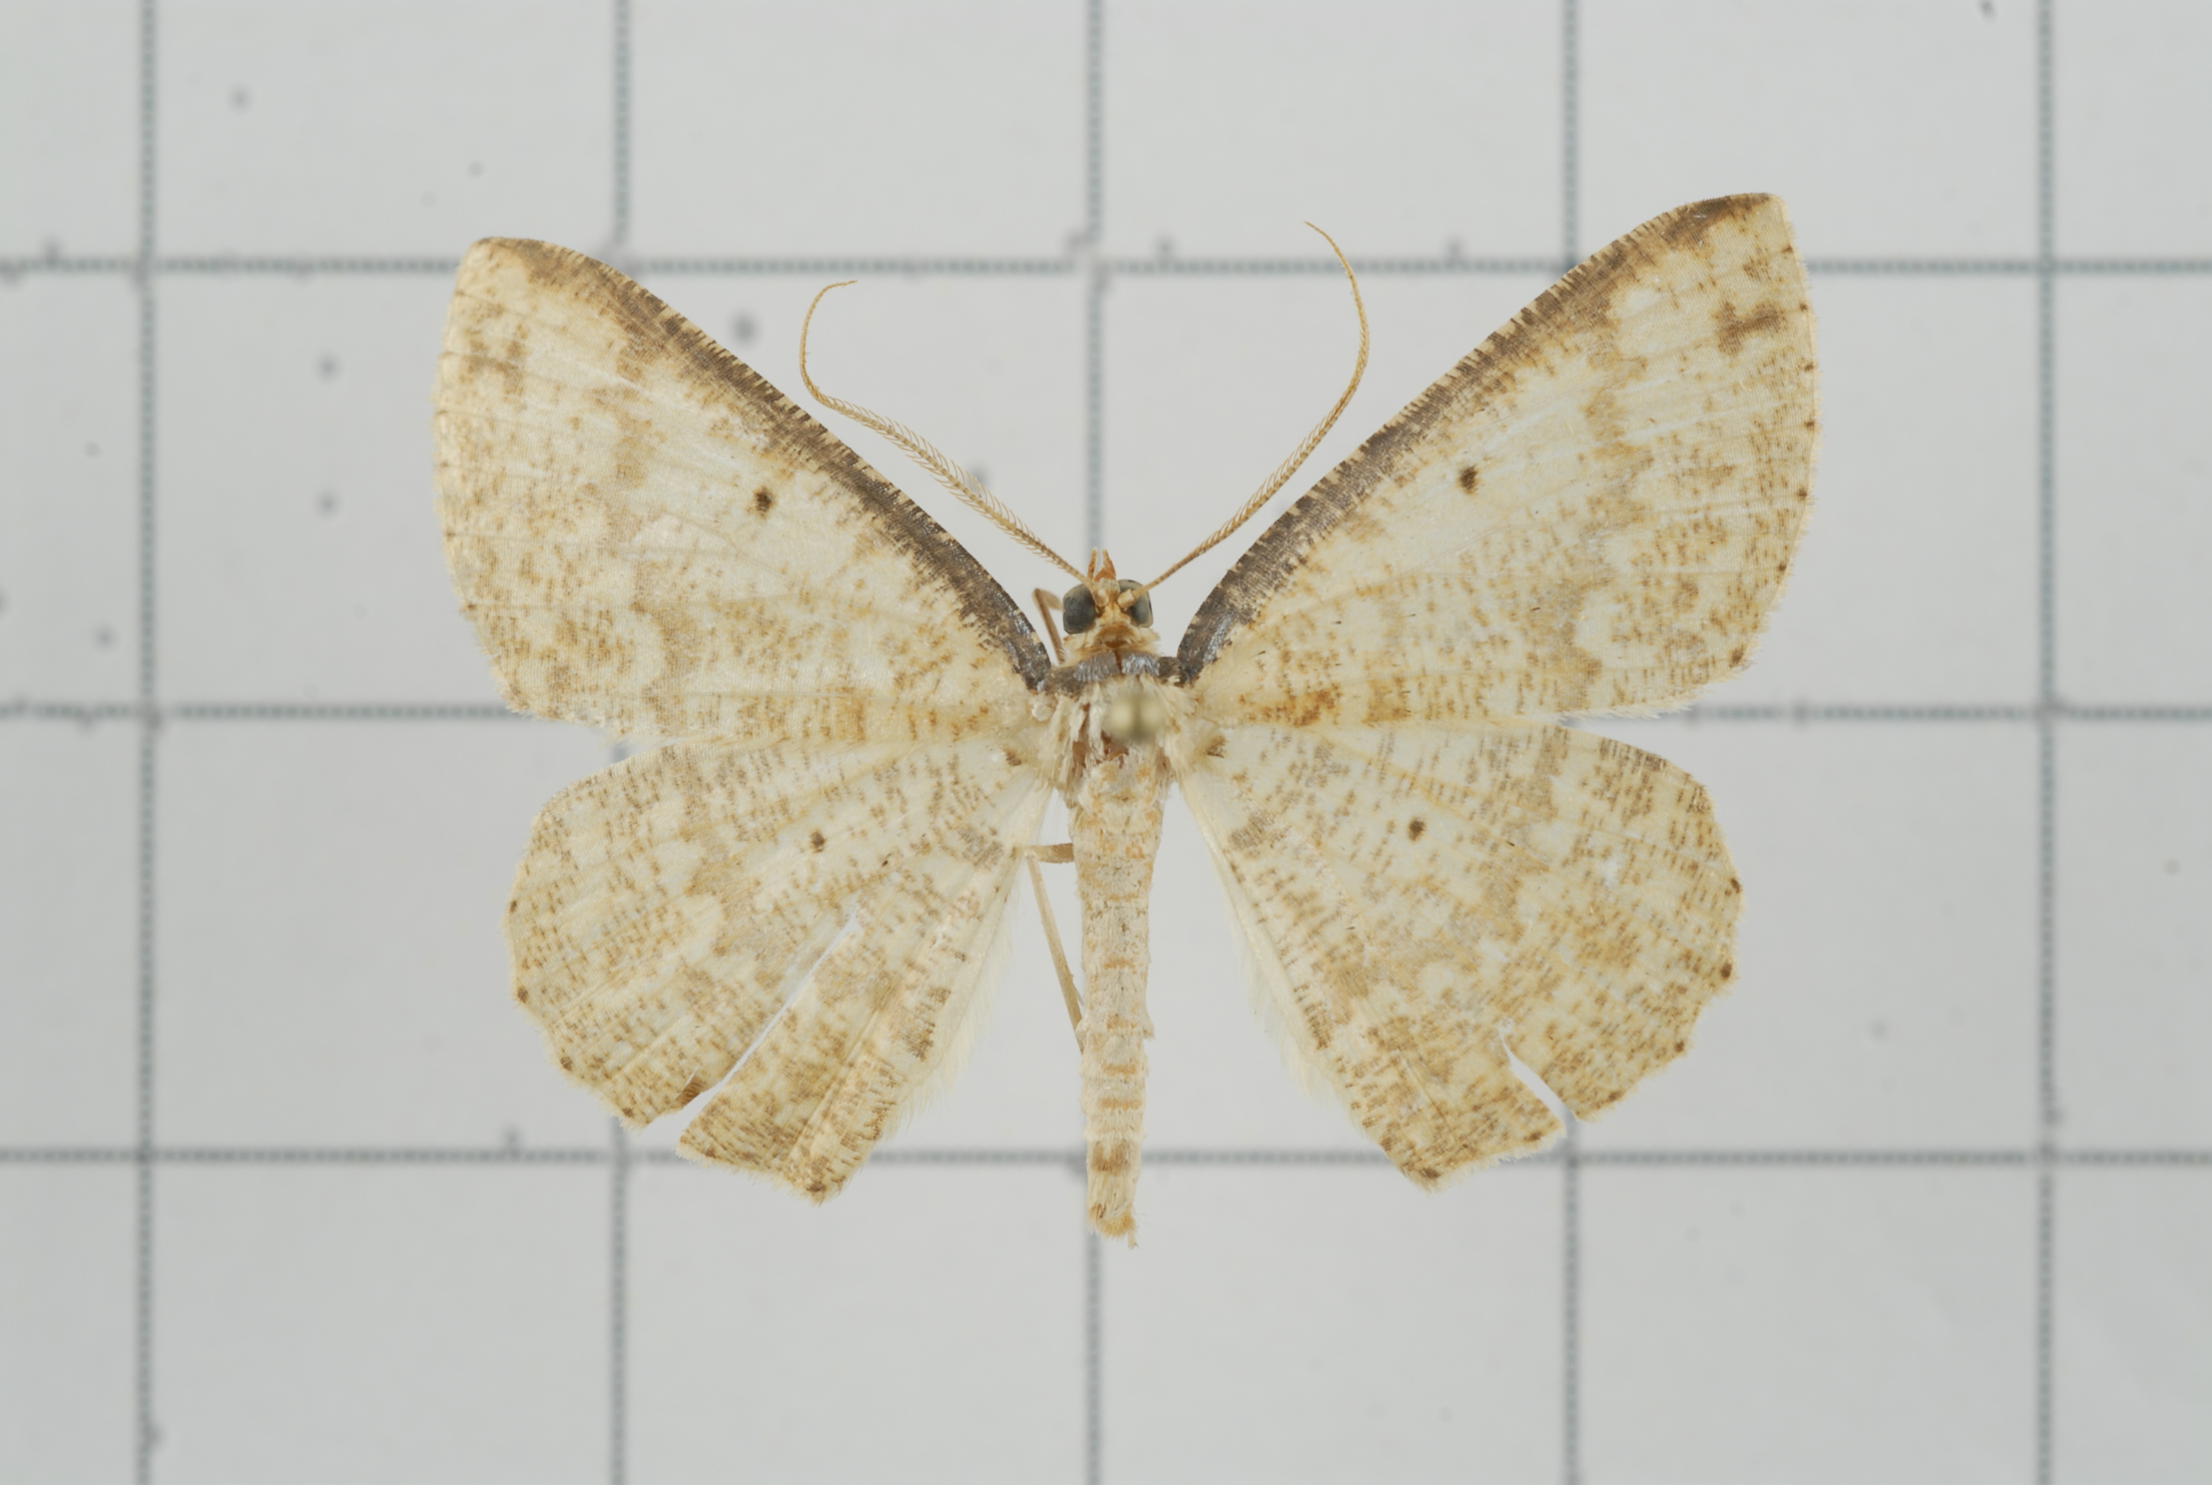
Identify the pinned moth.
Synegia masuii
